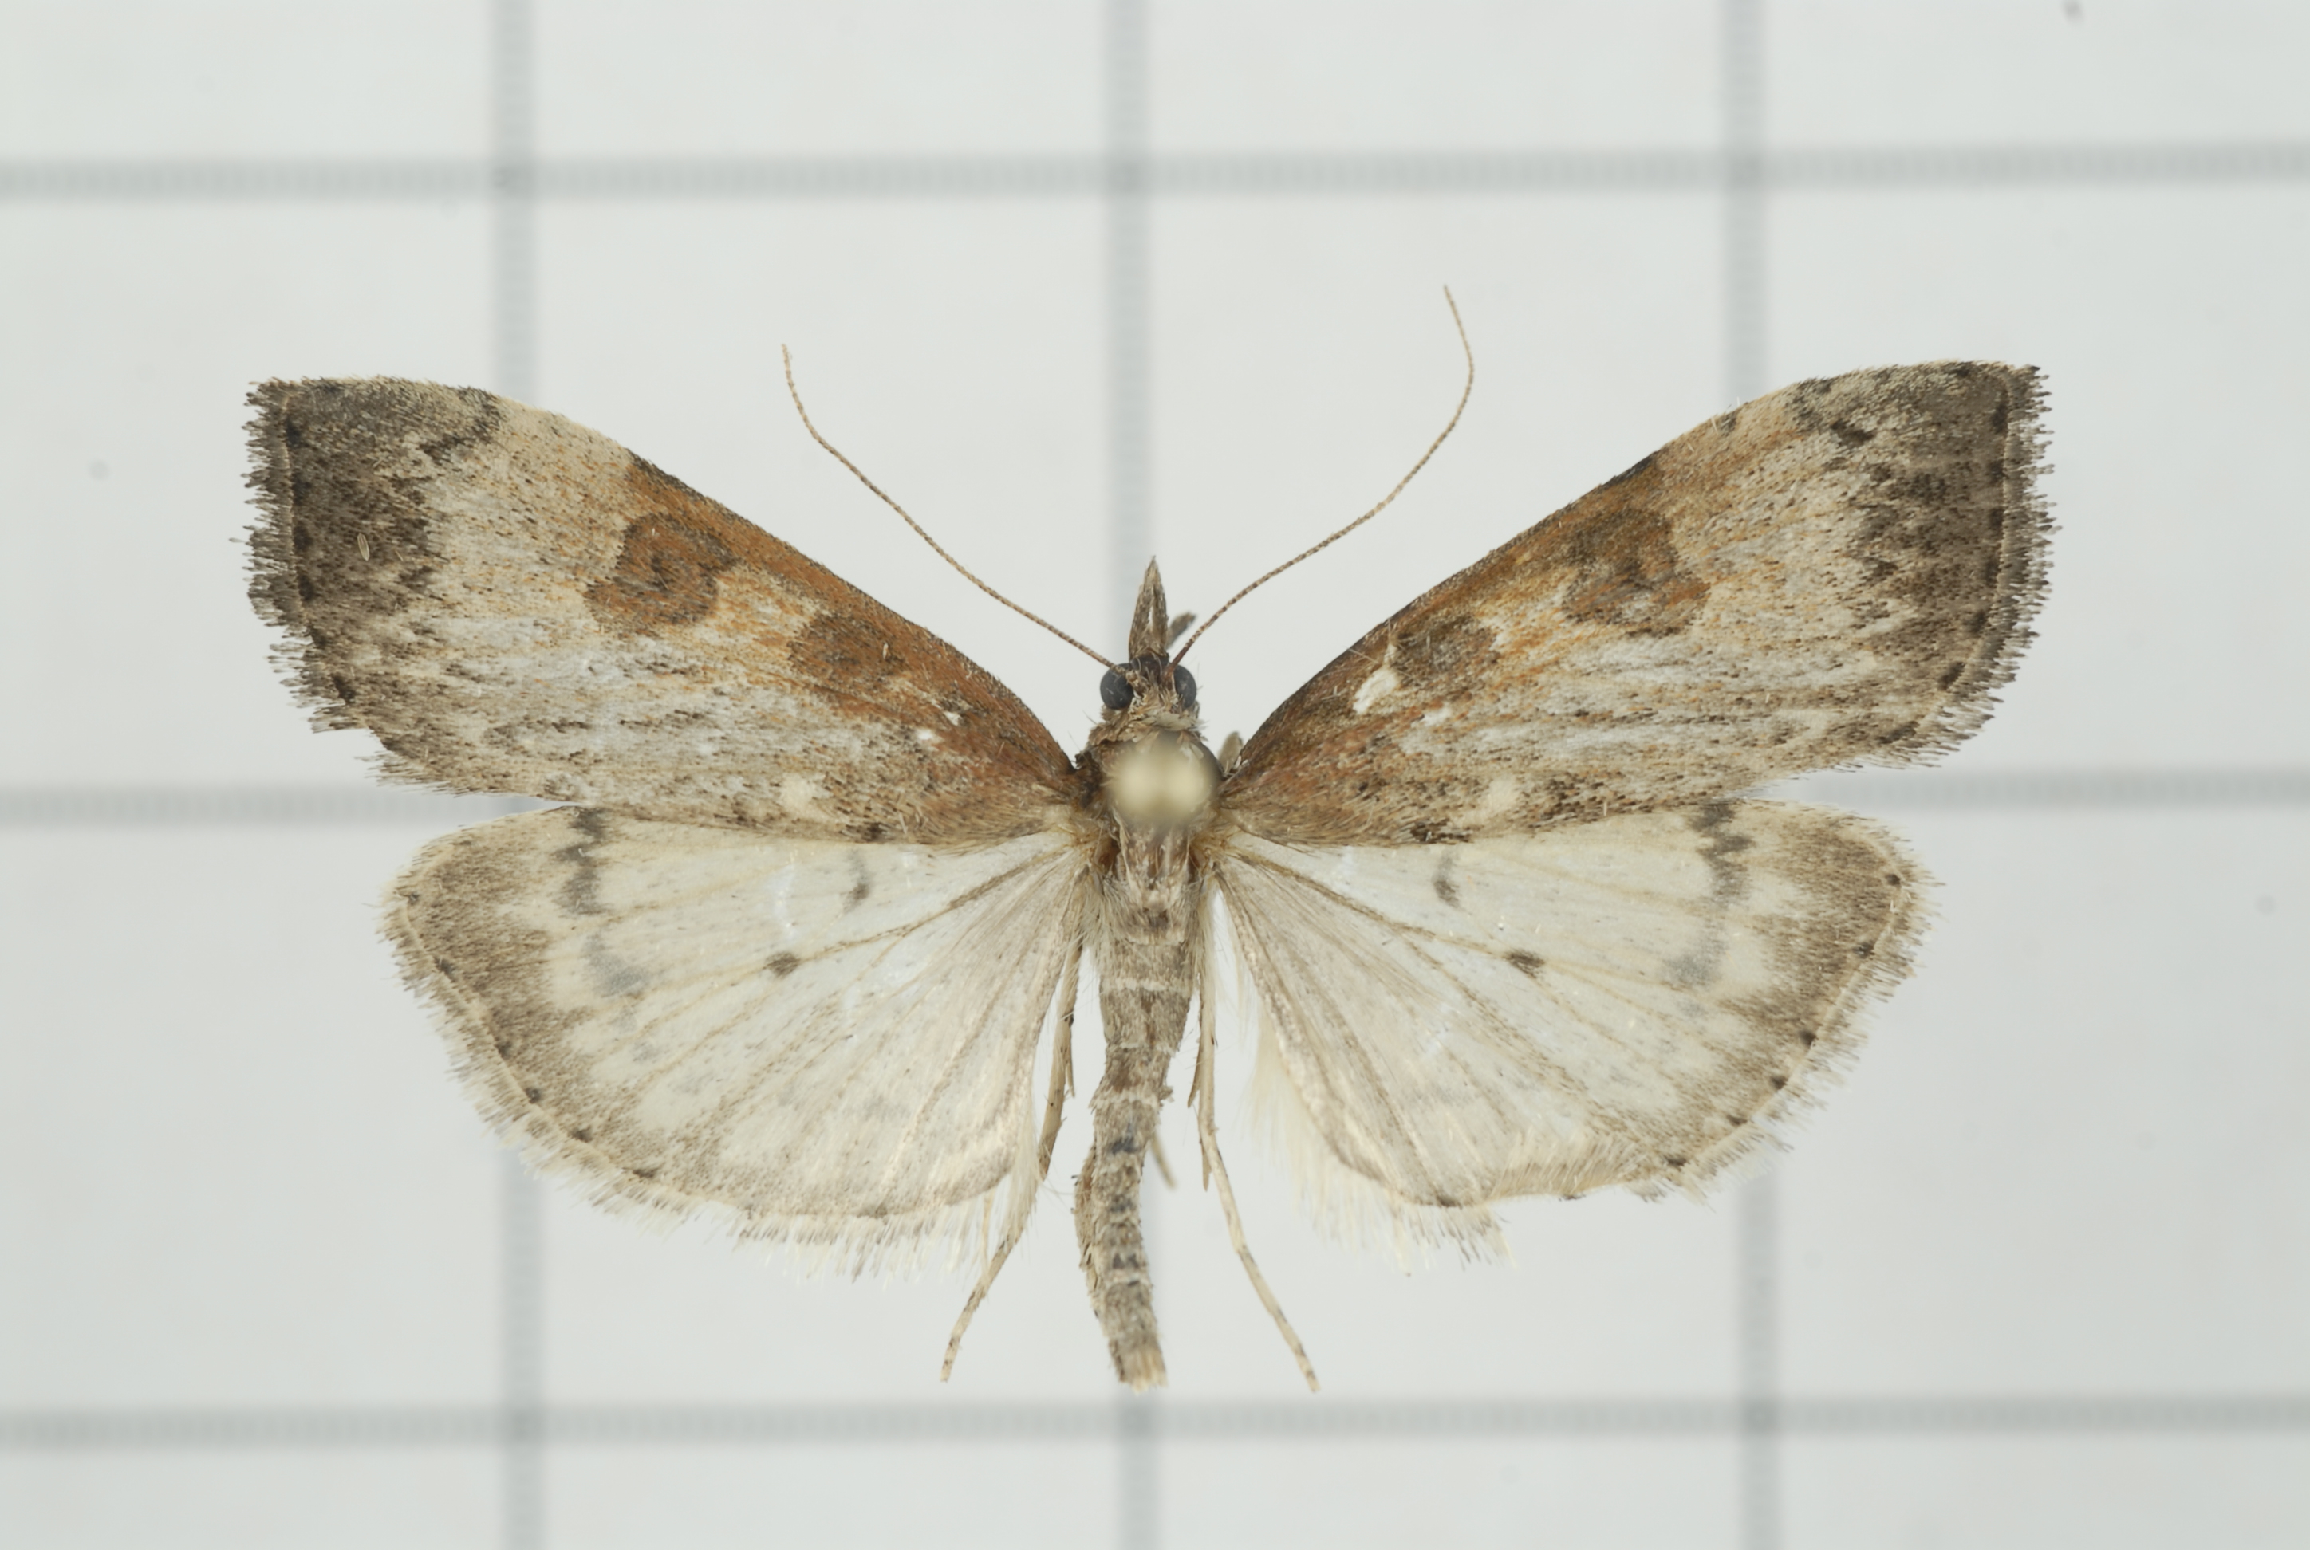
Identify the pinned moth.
Udea stigmatalis tayulingensis
